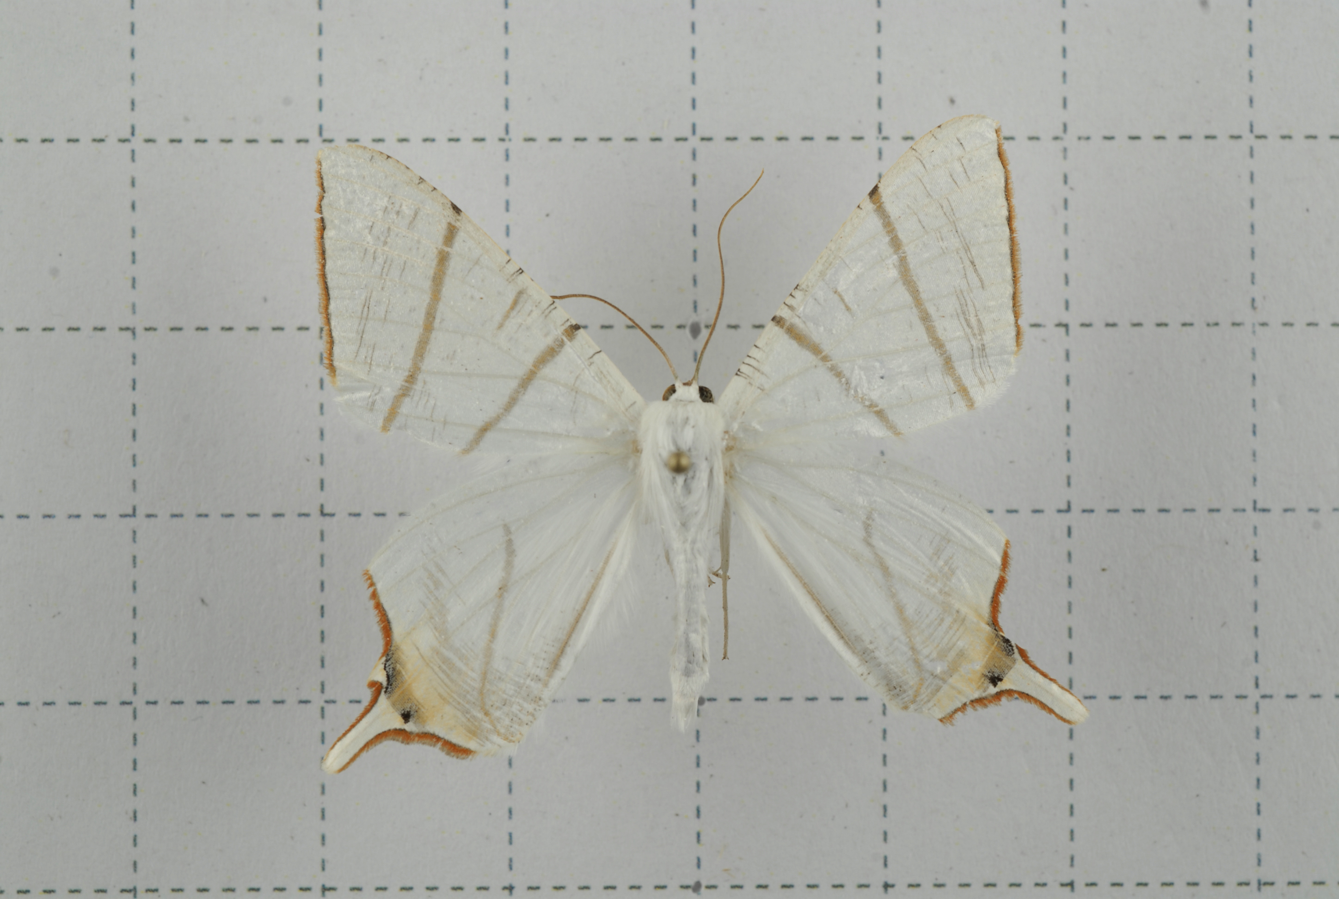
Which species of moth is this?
Ourapteryx clara formosana
